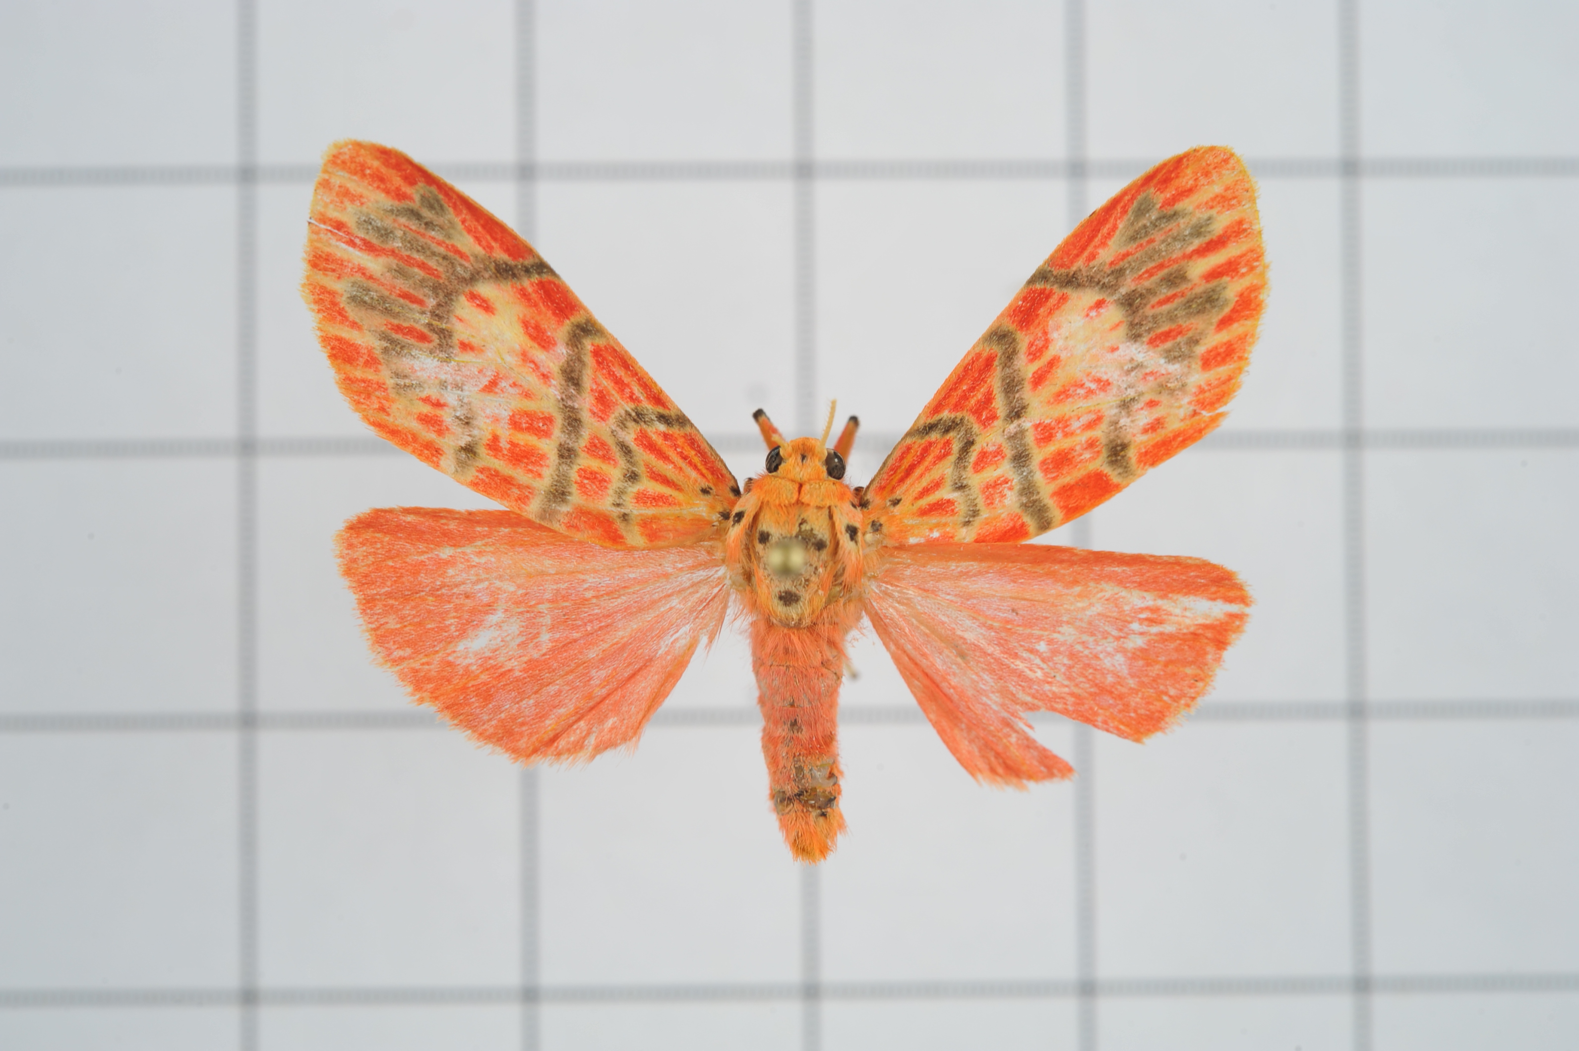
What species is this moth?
Barsine sauteri
